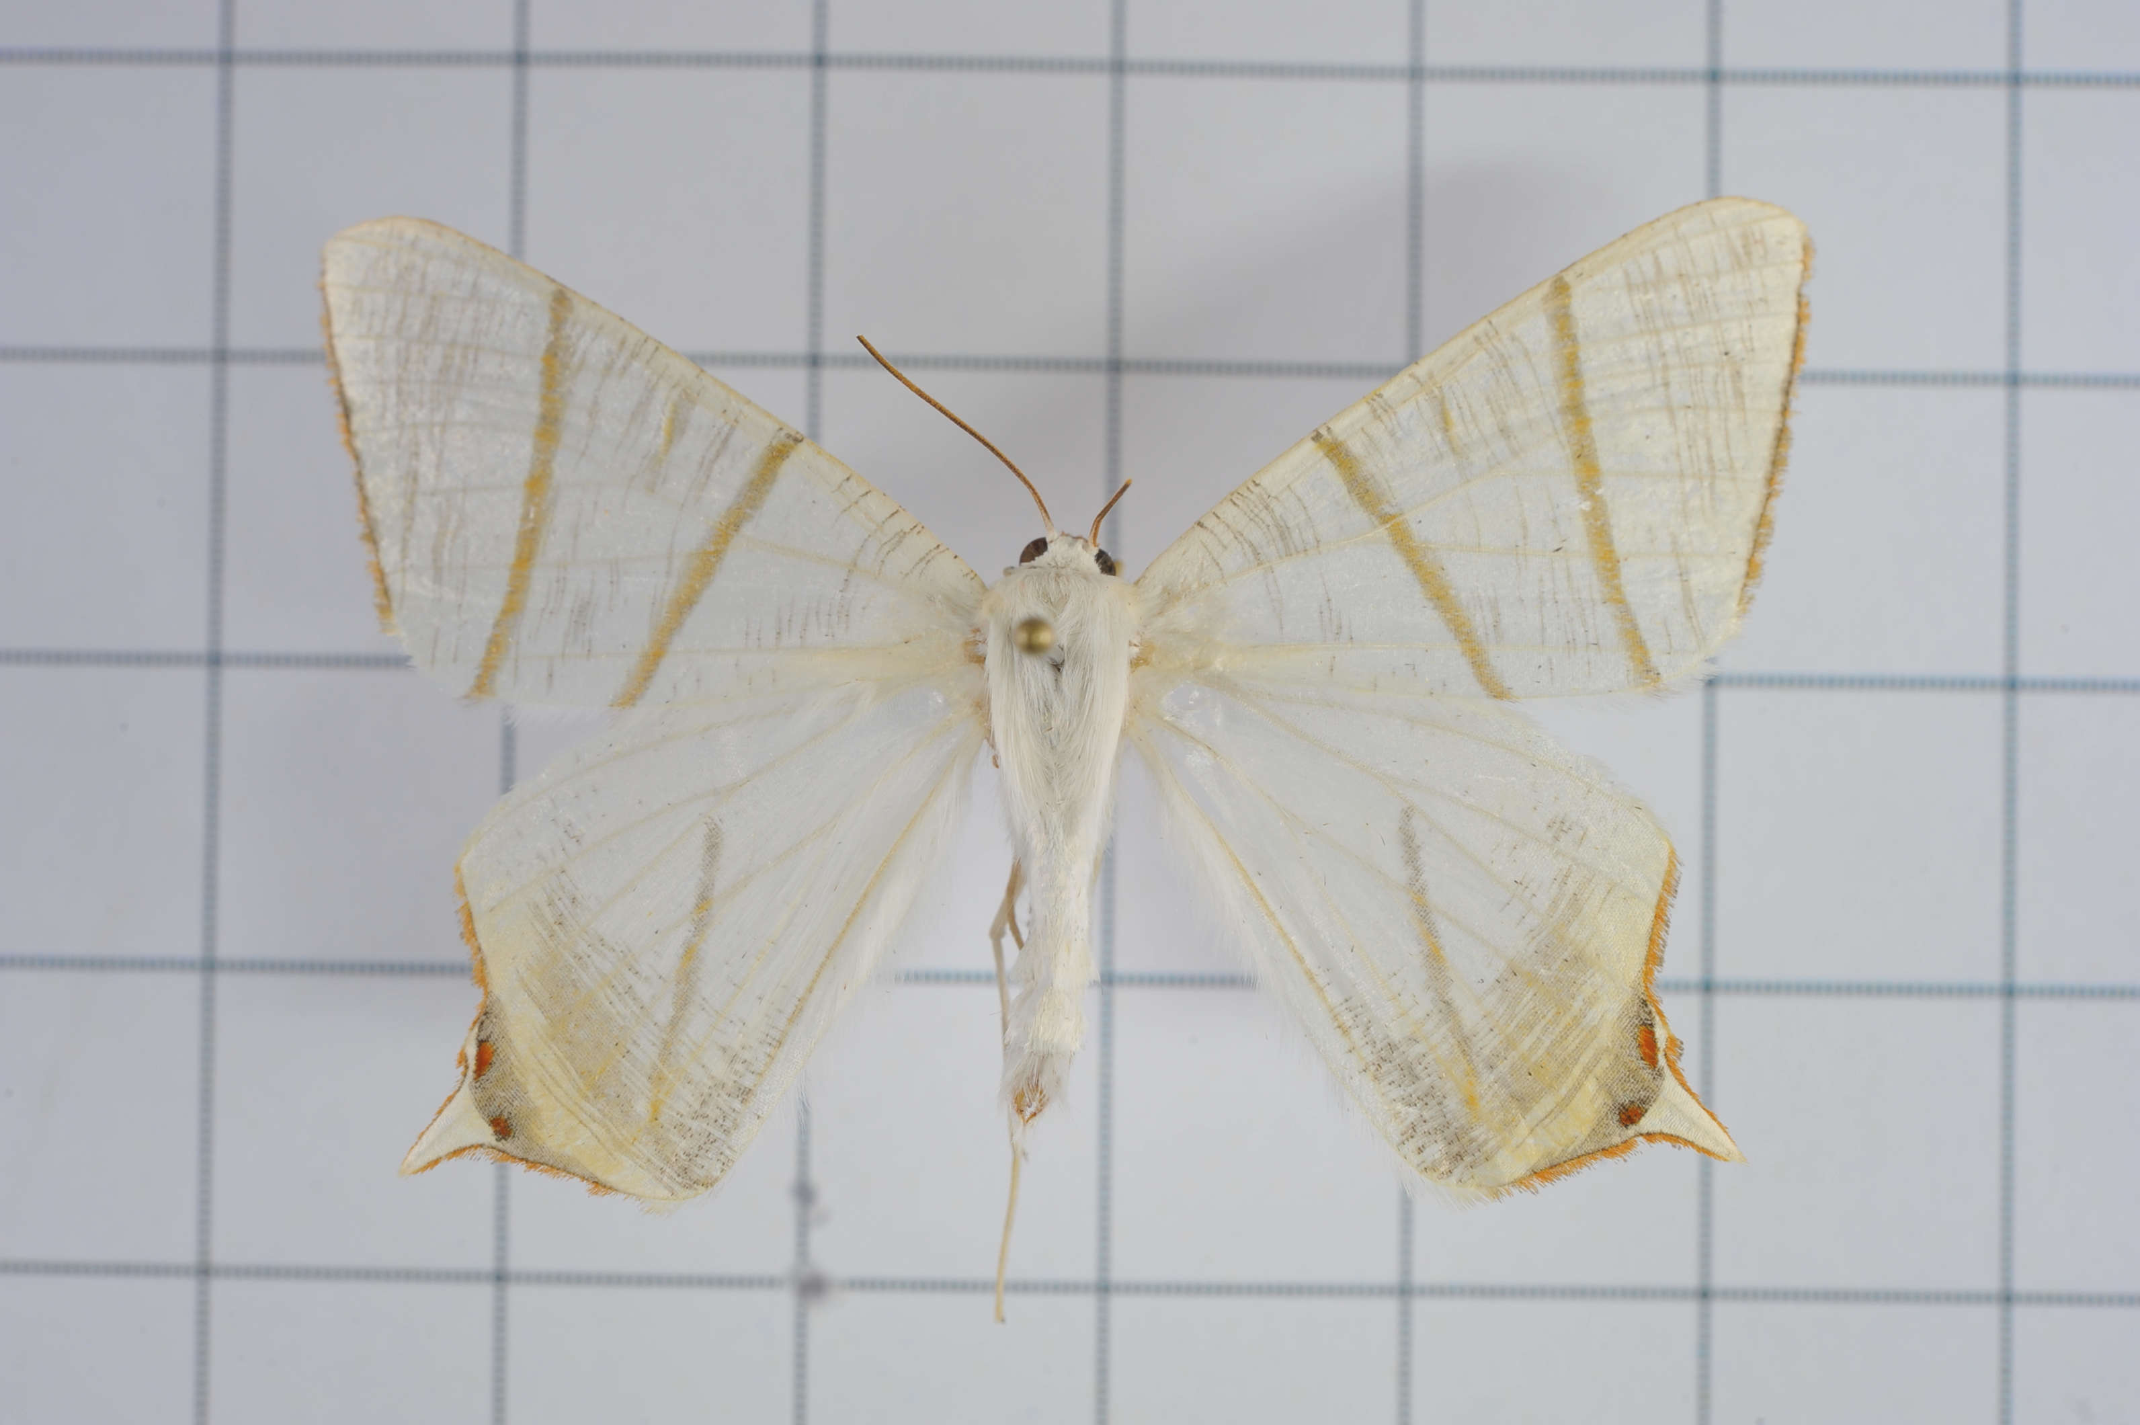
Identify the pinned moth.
Ourapteryx changi
